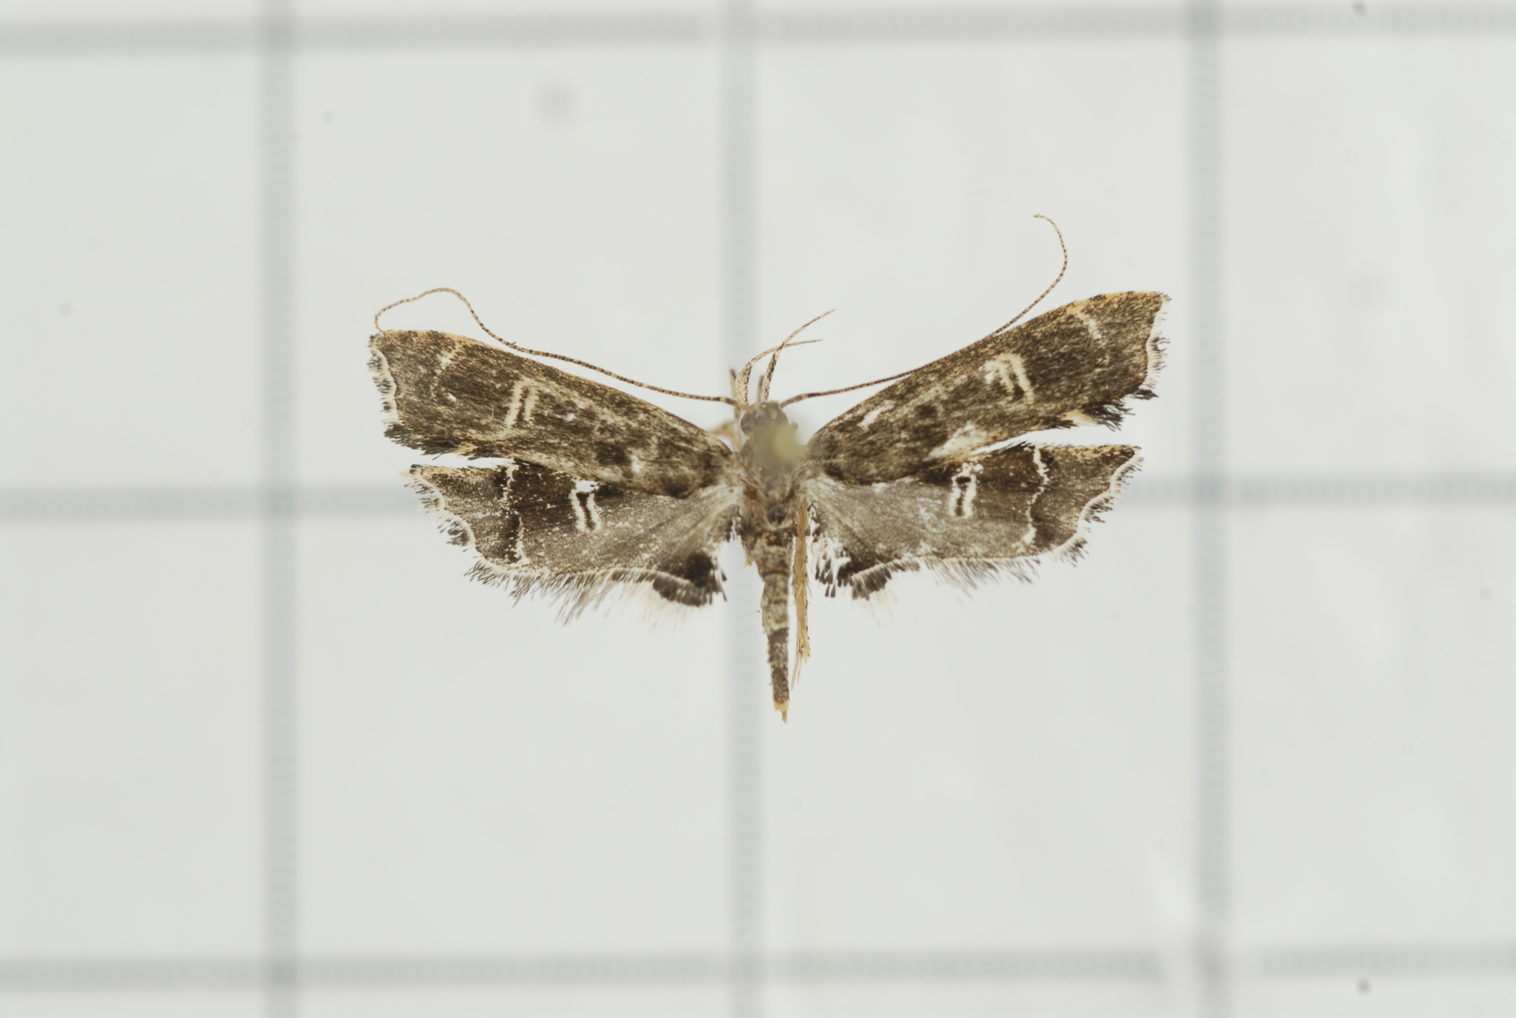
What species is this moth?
Nosphistica bisinuata
